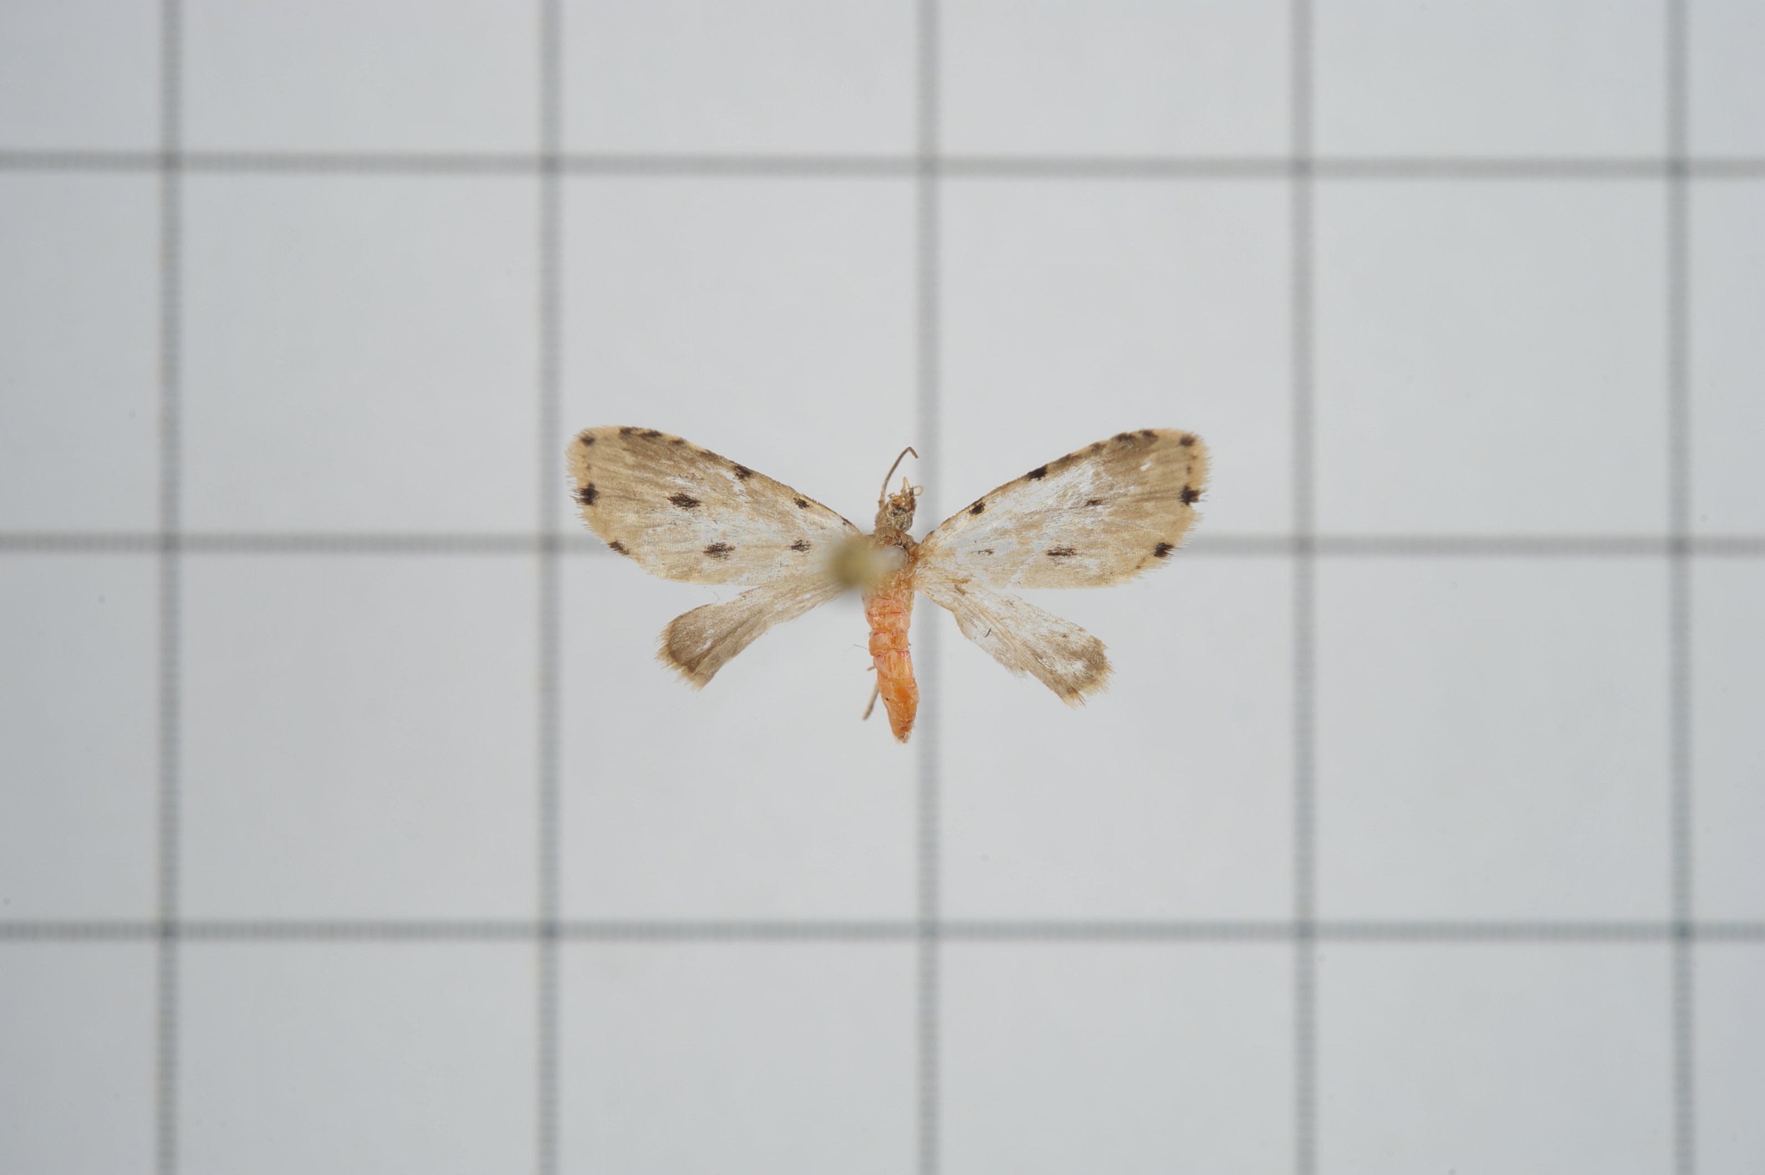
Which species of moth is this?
Metaemene atrigutta
